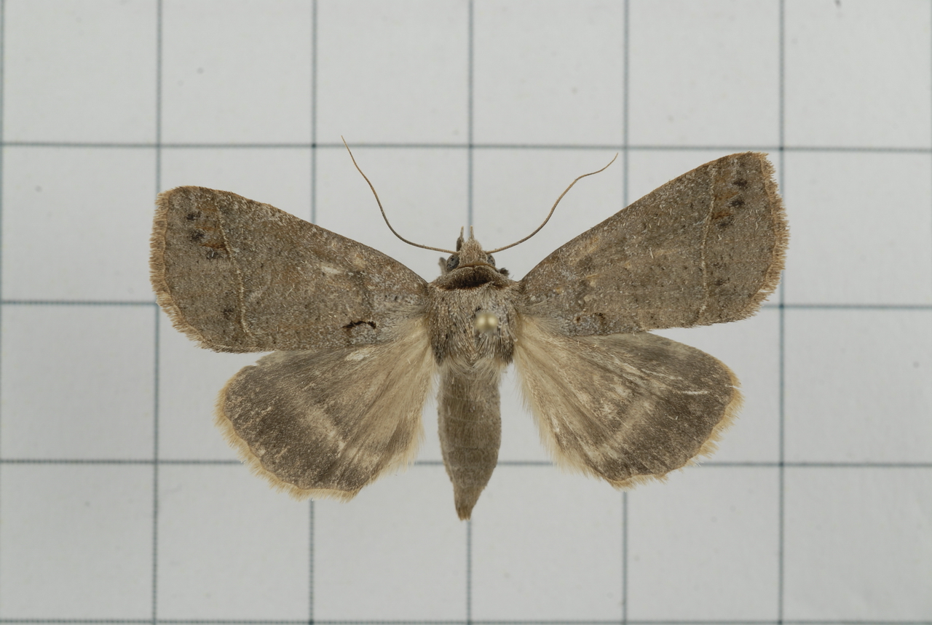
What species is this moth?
Pantydia metaspila
